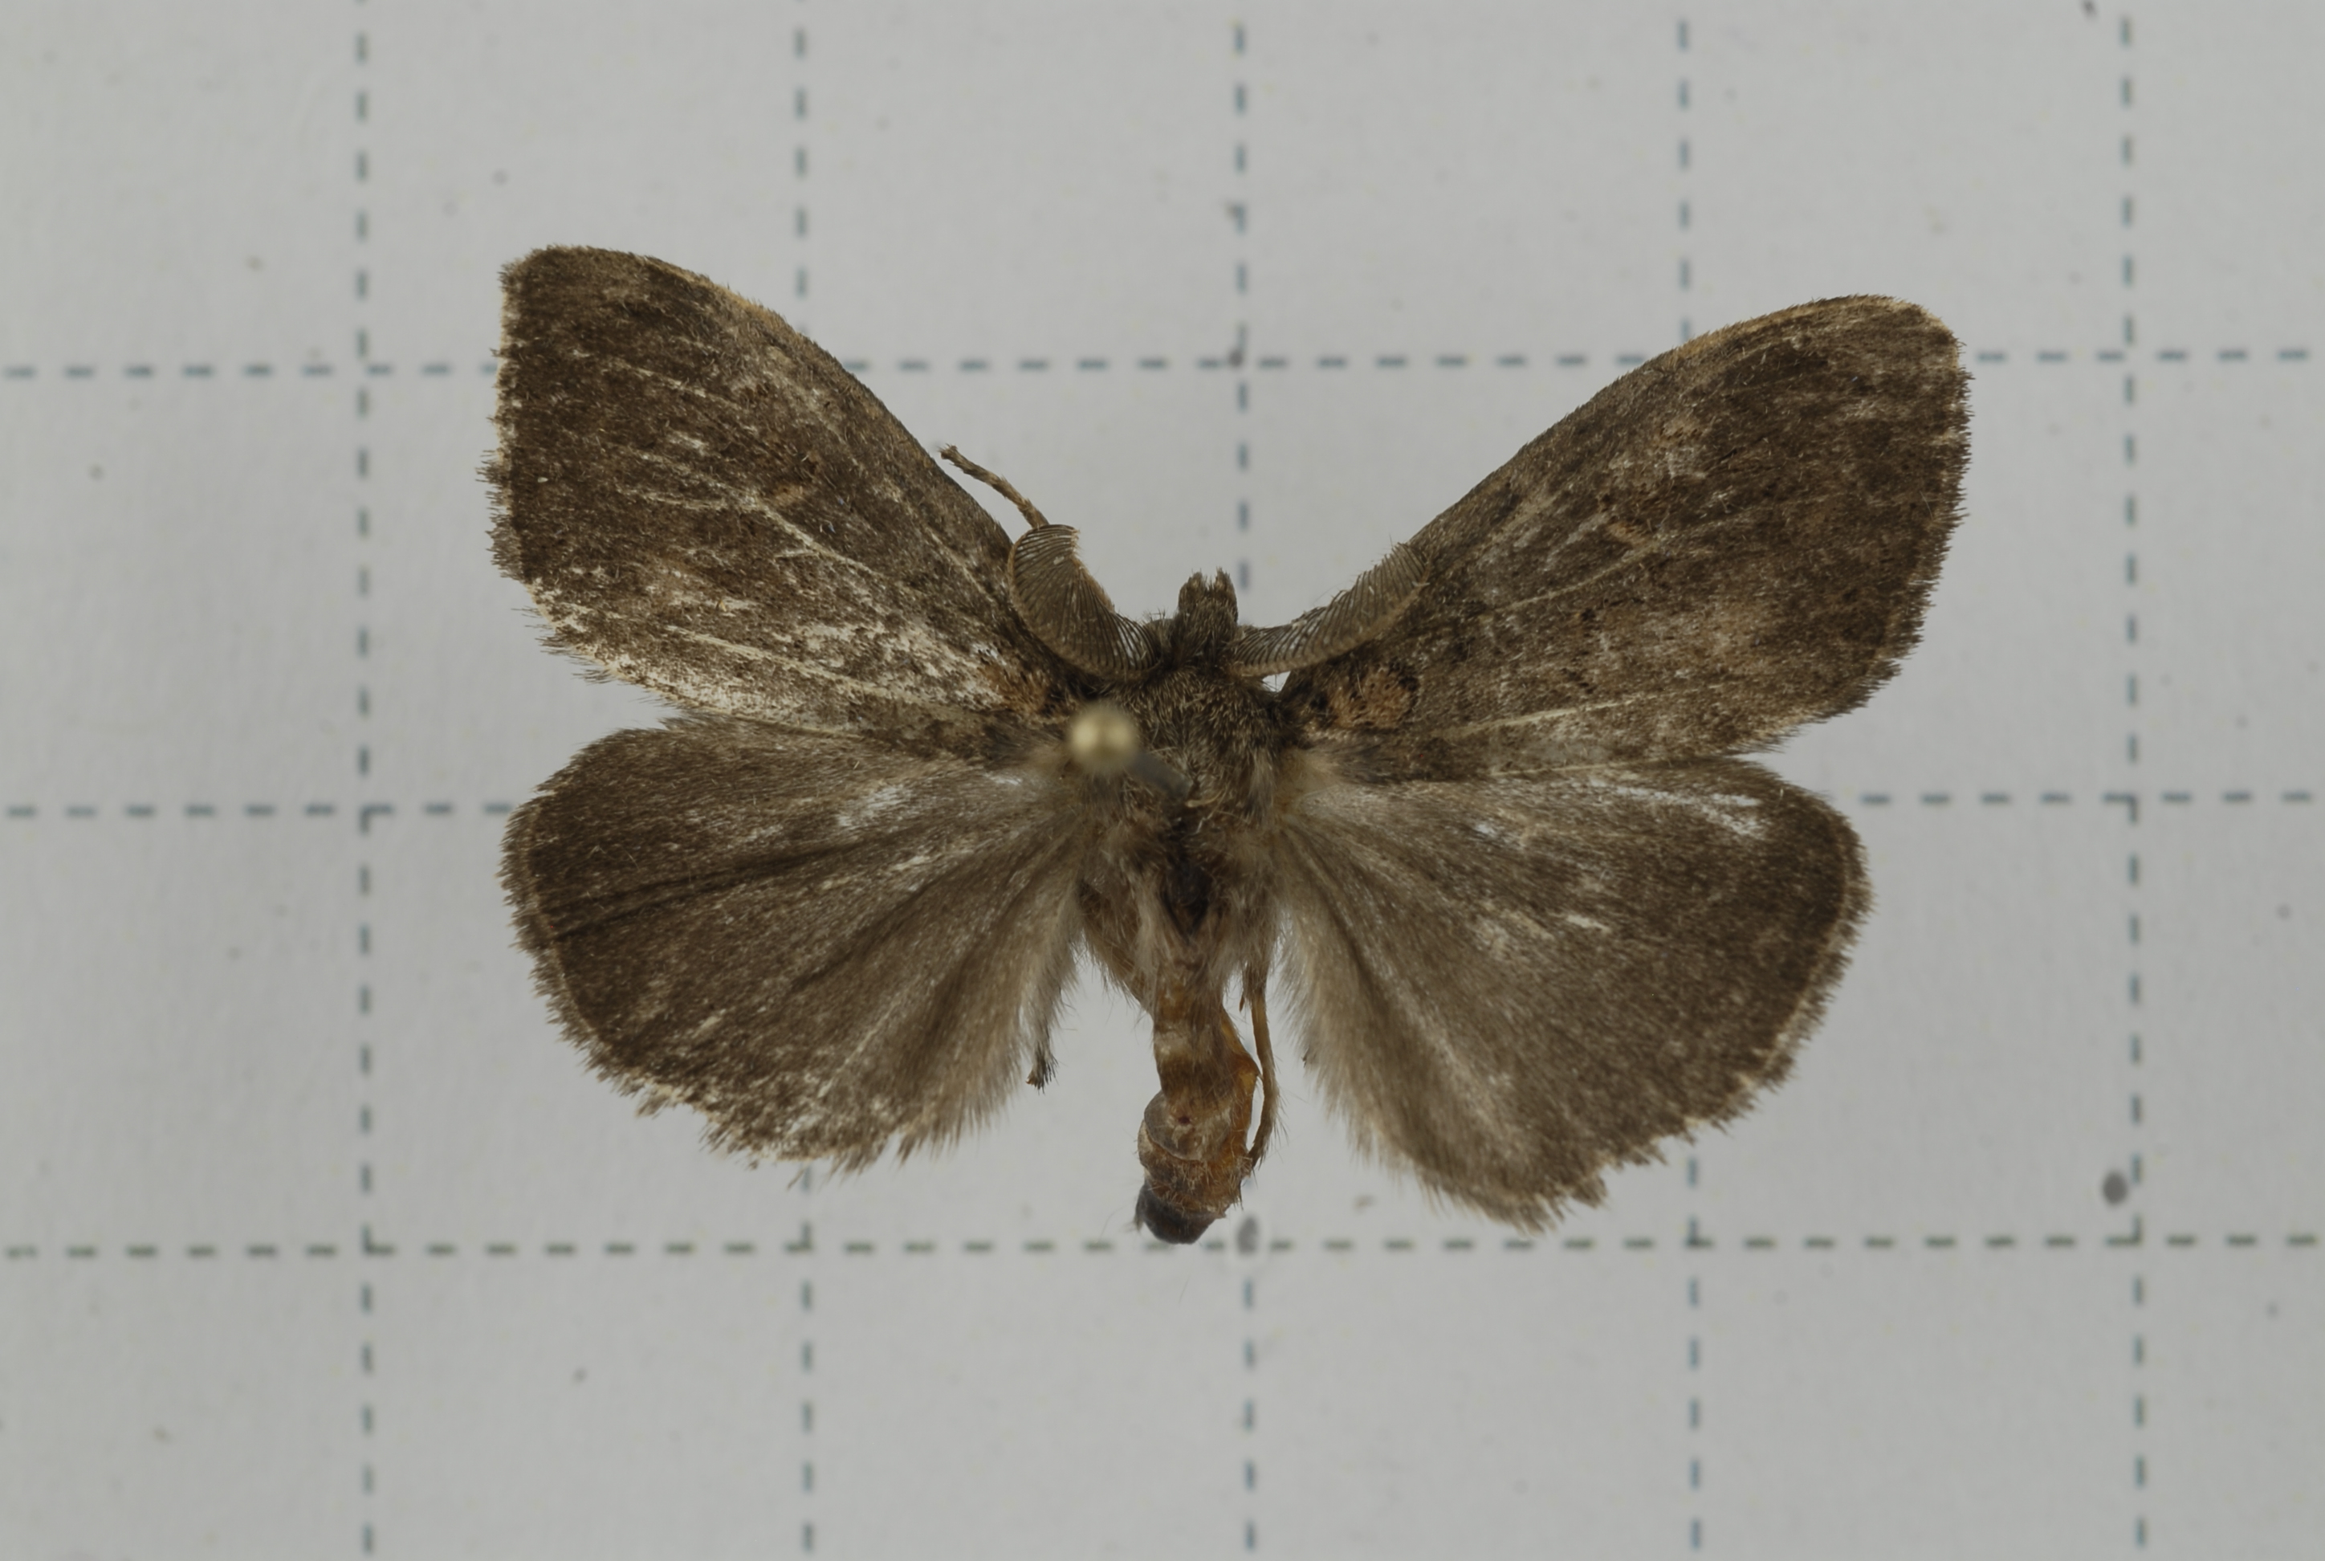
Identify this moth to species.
Olene dudgeoni
